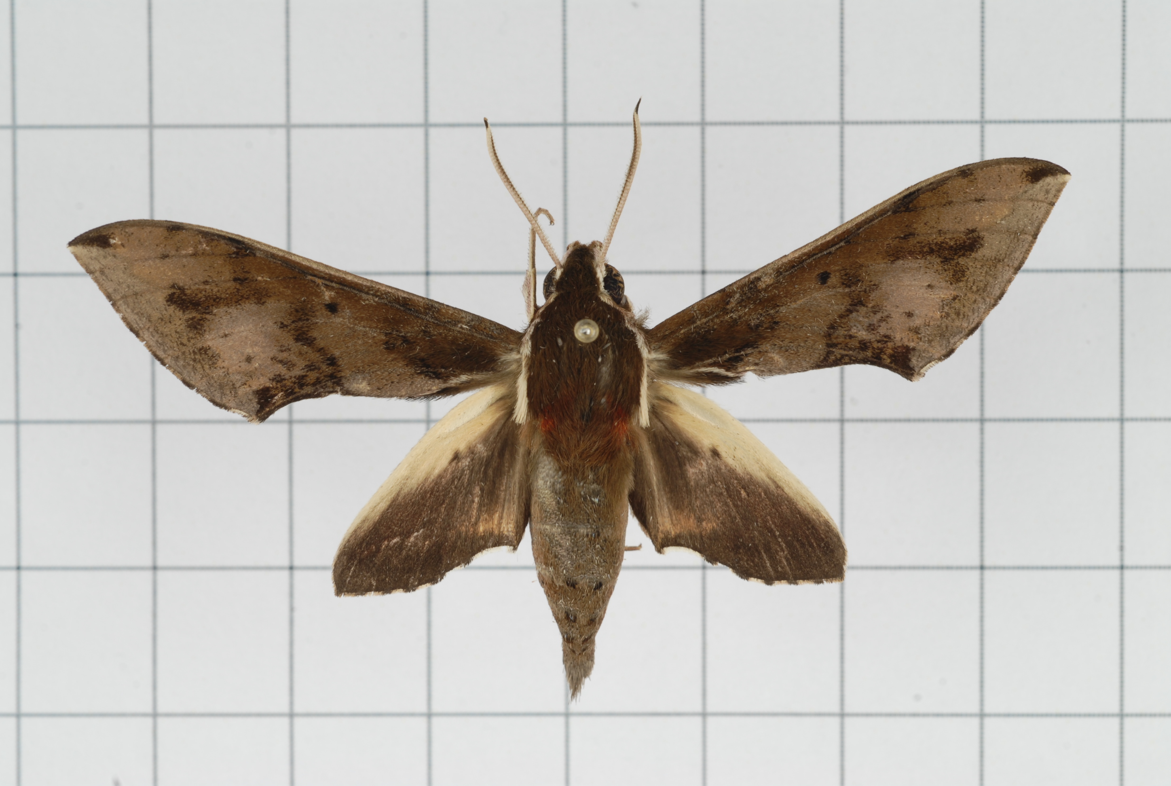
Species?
Rhagastis binoculata
